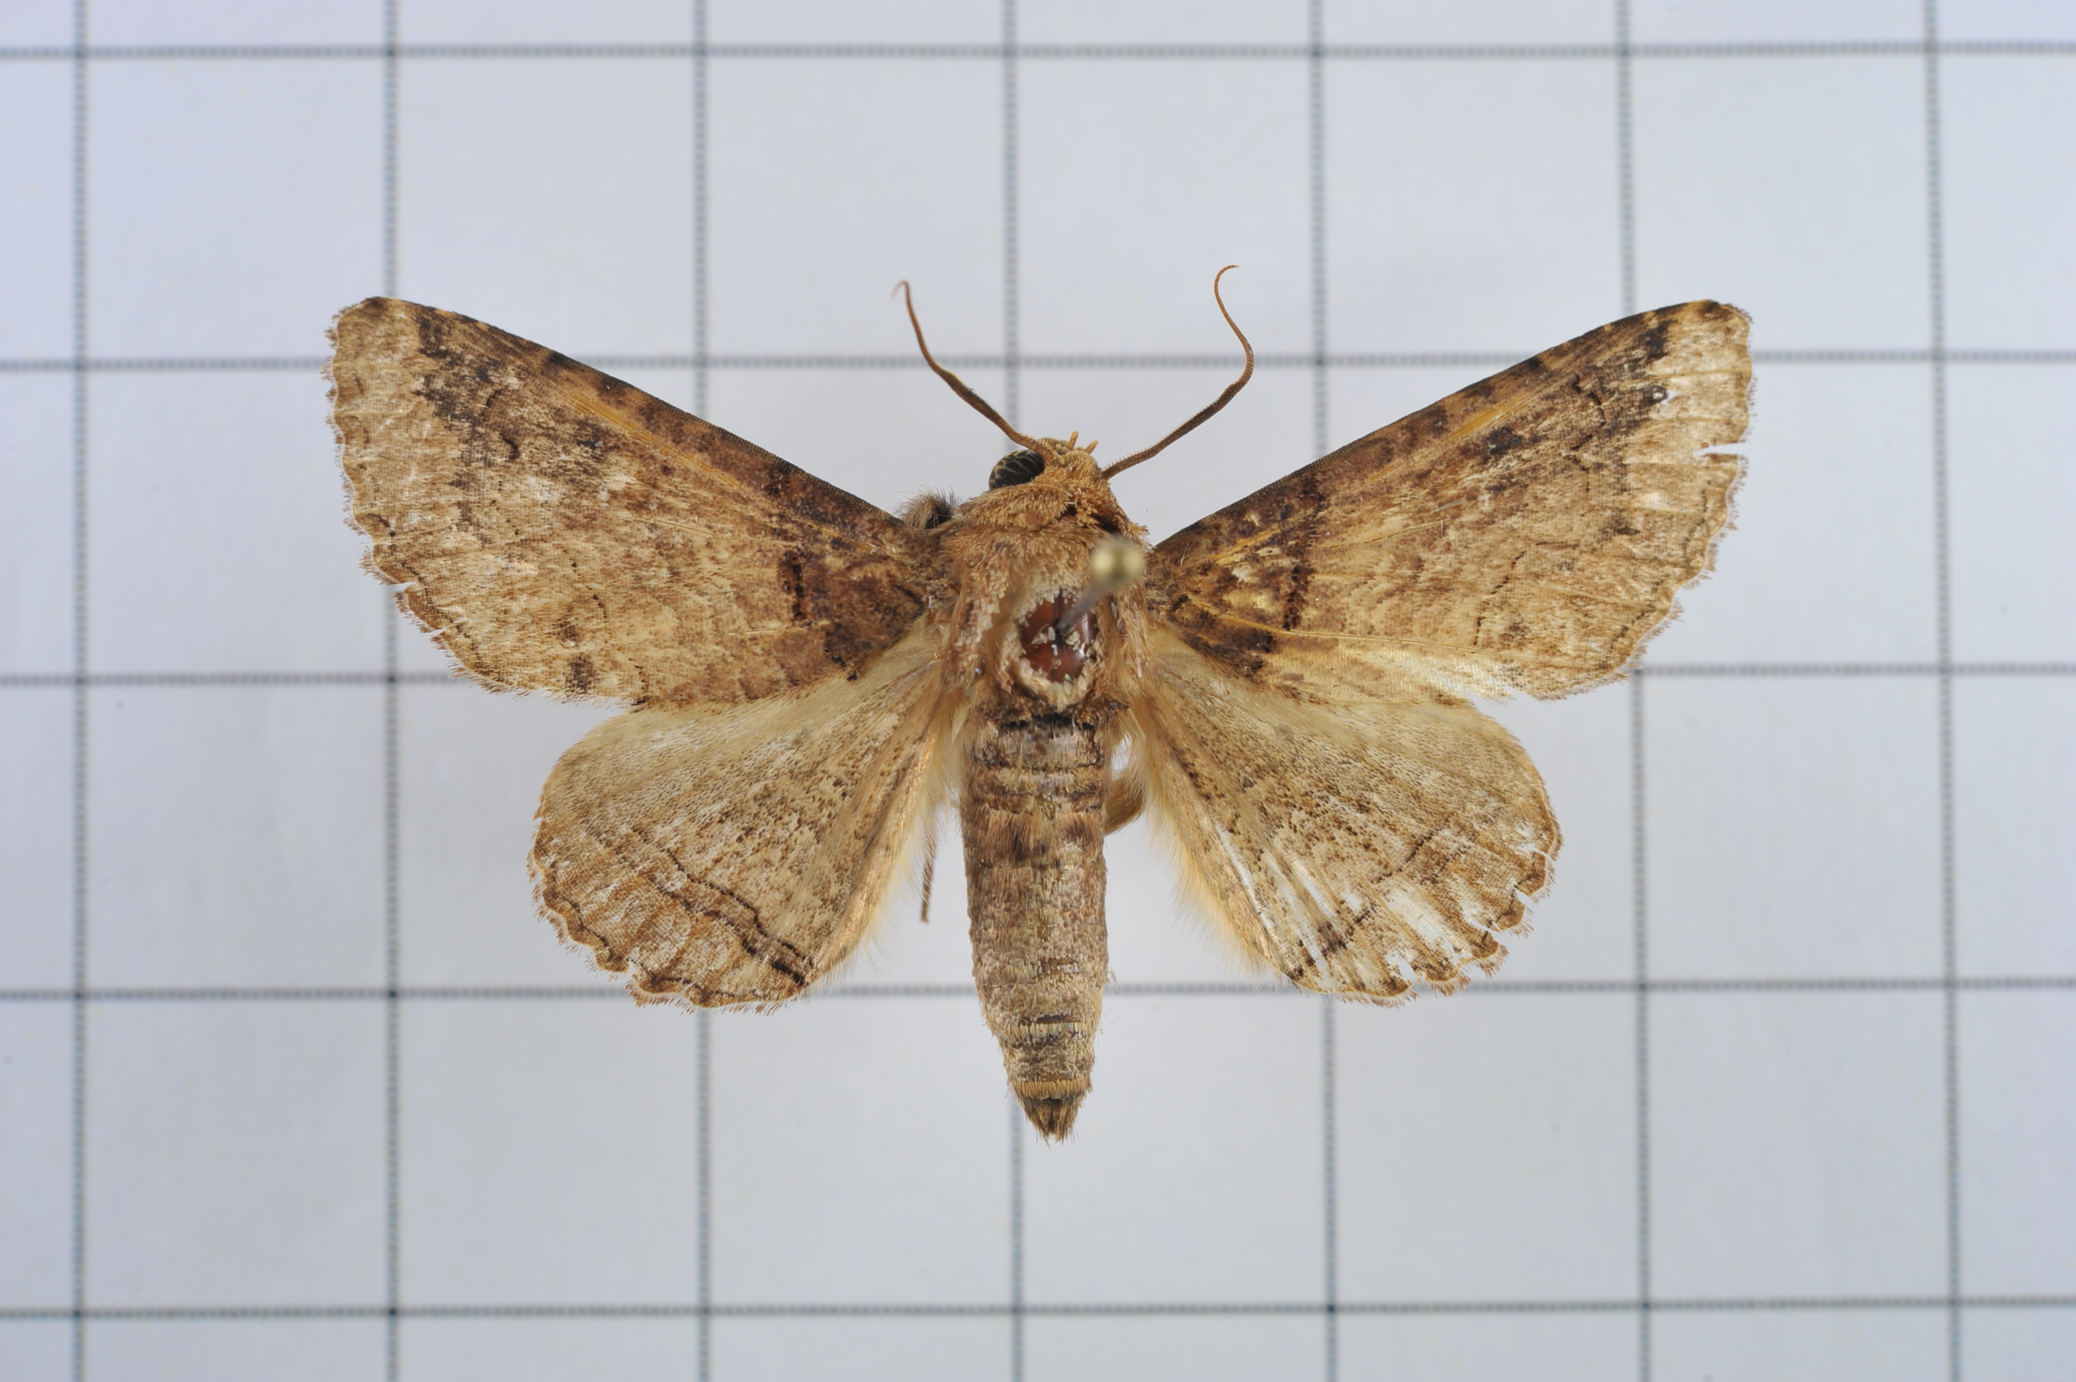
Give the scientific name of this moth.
Pericyma cruegeri
